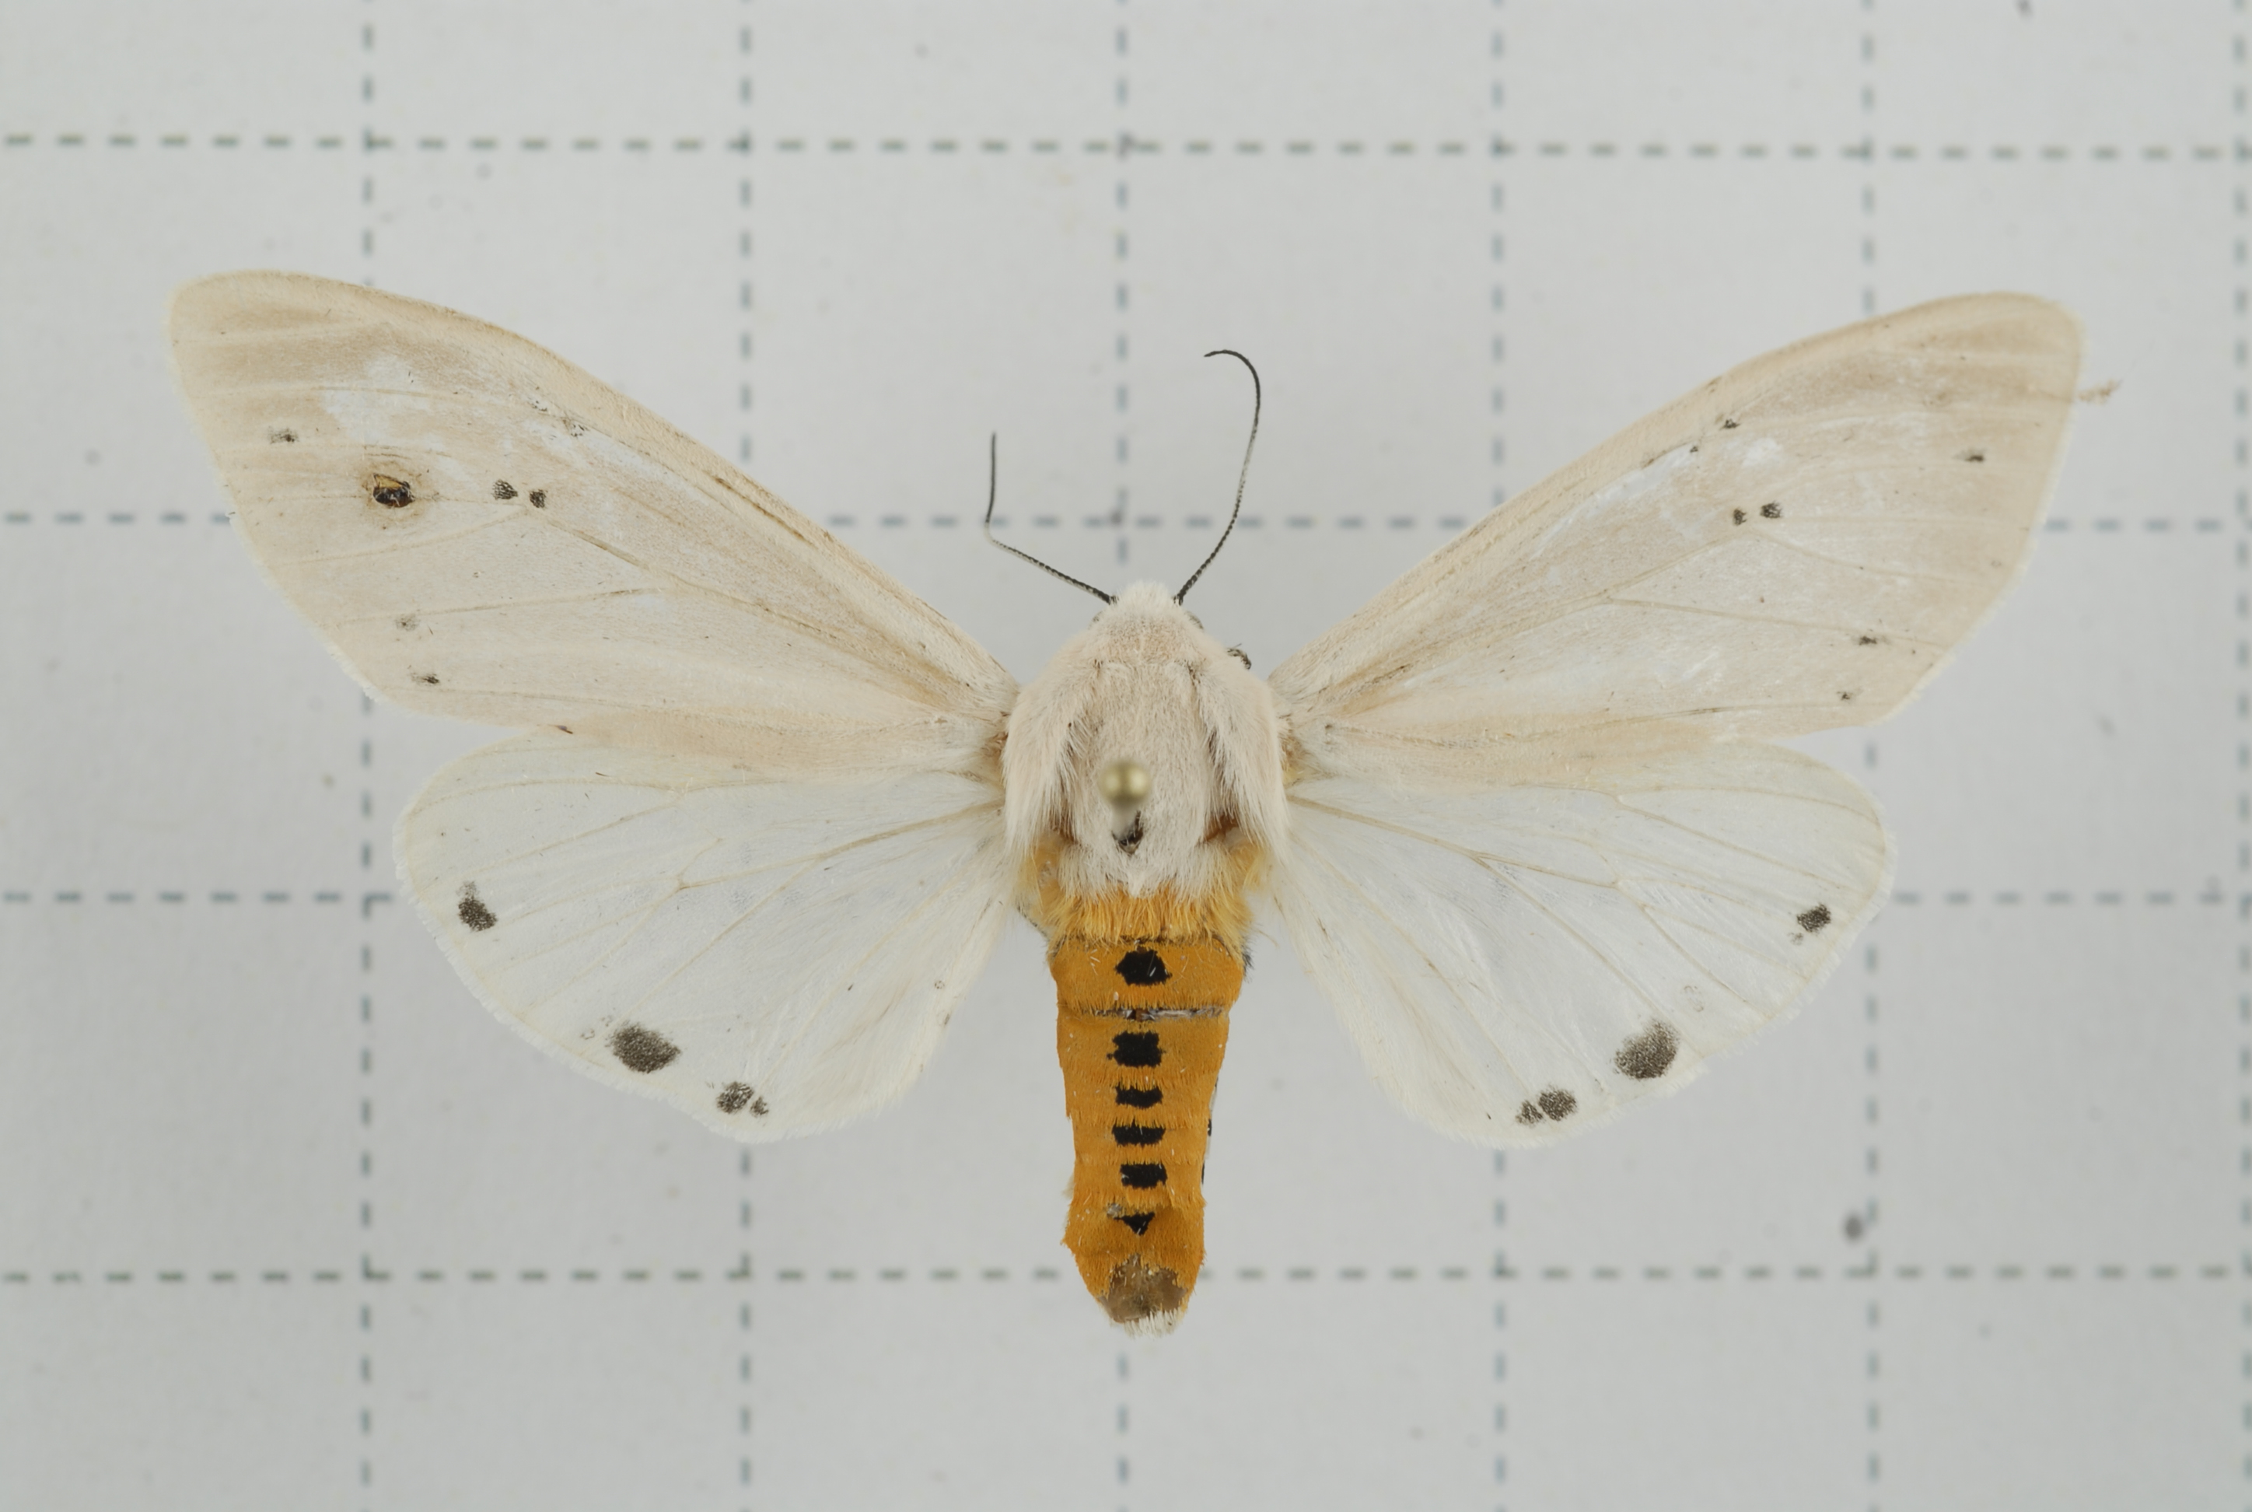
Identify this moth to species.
Creatonotos transiens koni
